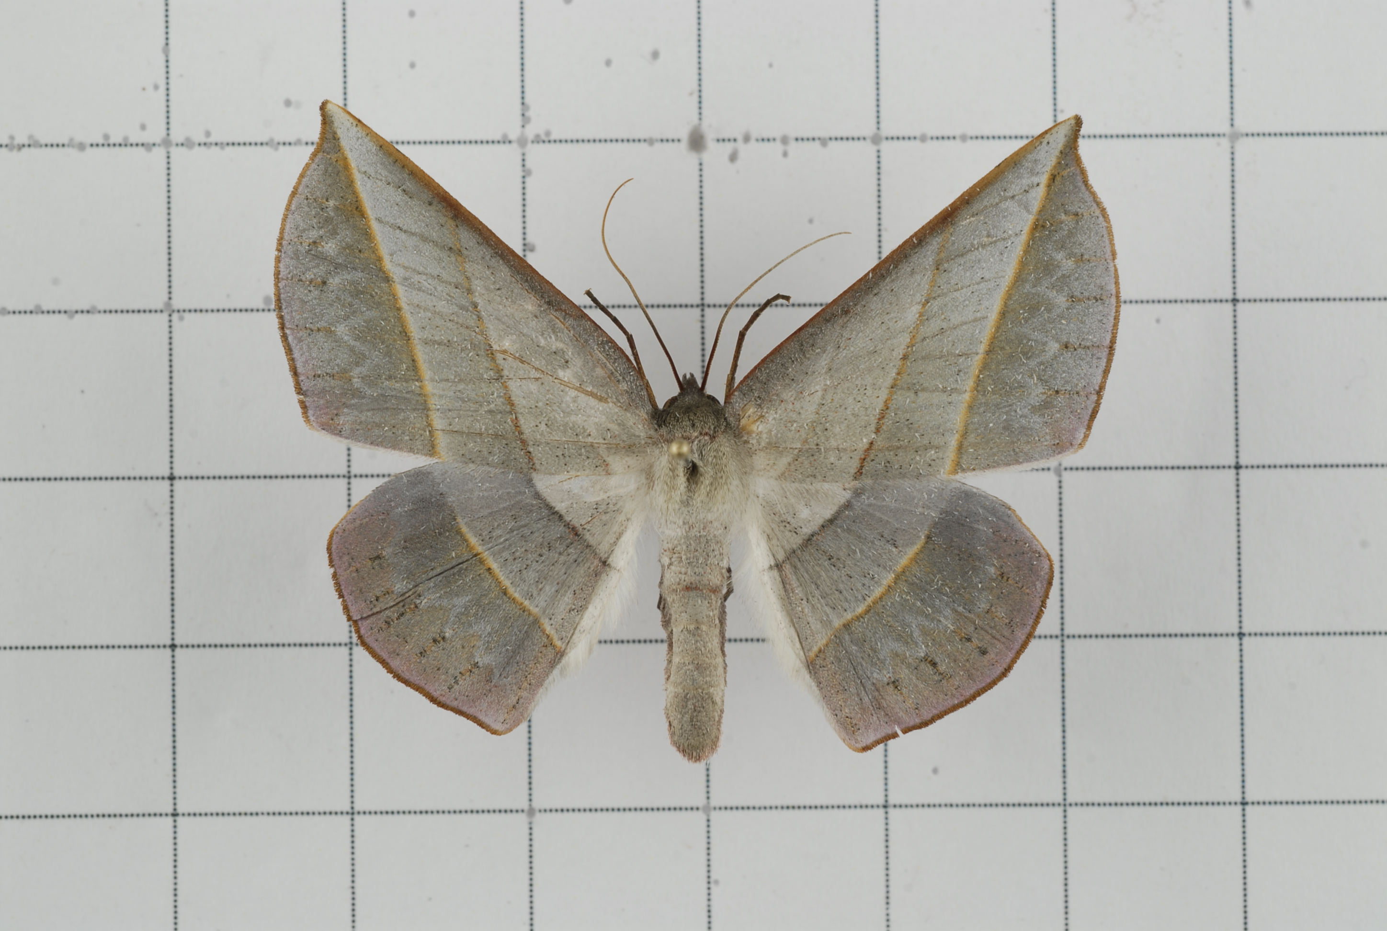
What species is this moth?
Sarcinodes aequilinearia
